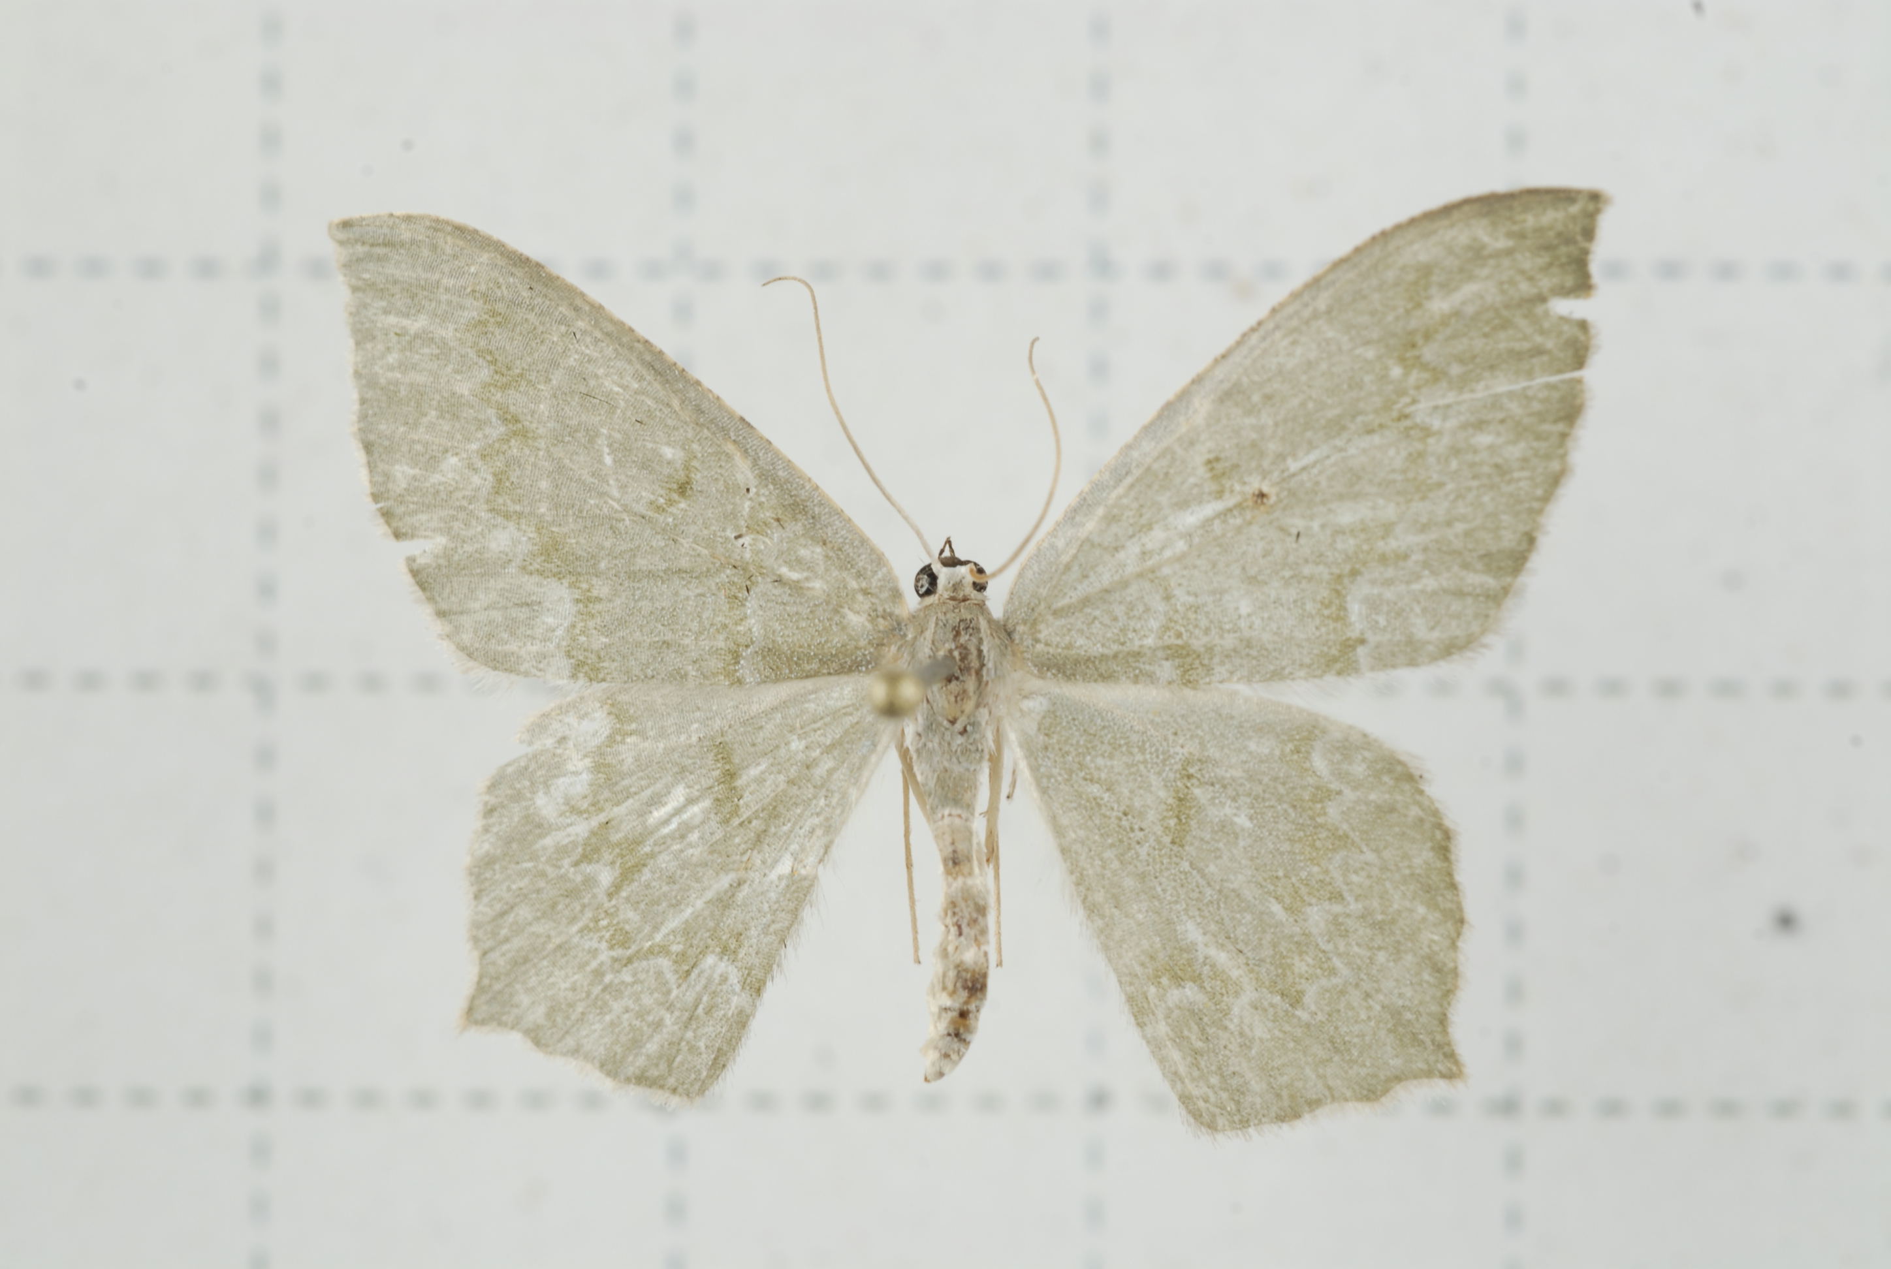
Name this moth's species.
Maxates sinuolata
